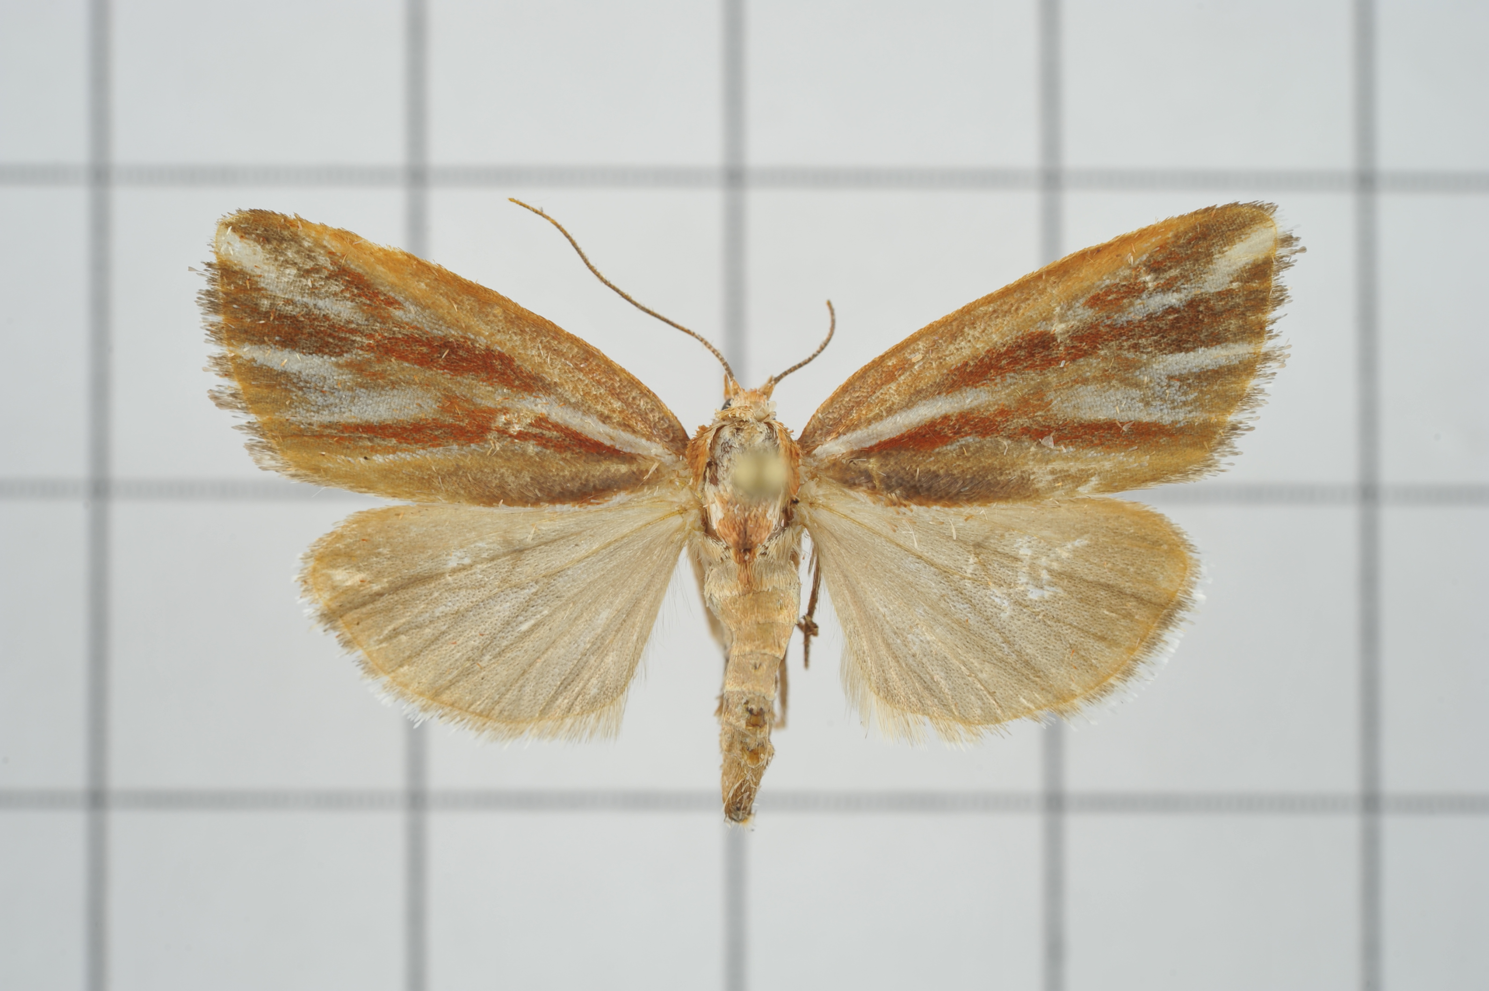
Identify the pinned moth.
Narangodes confluens
